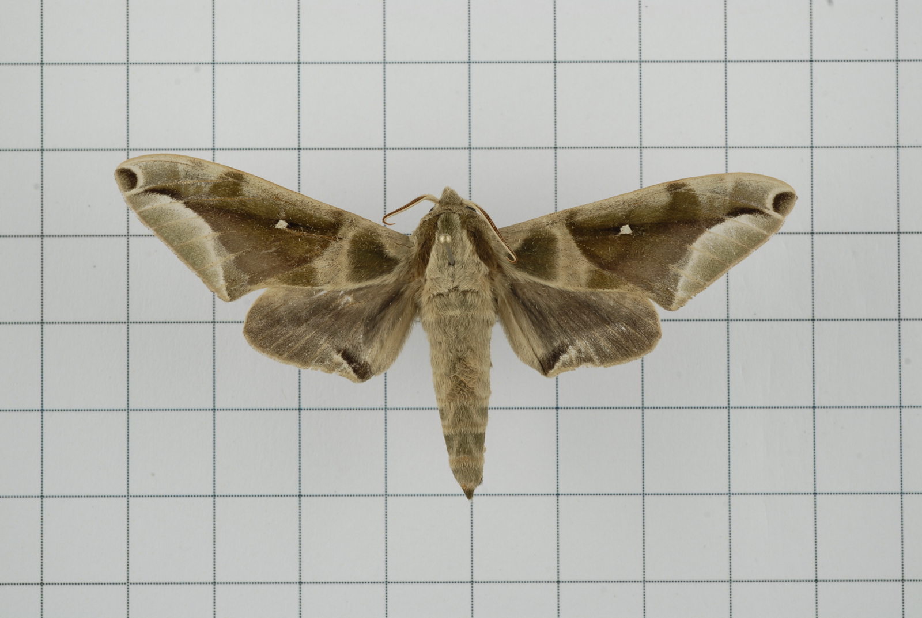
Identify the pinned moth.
Parum colligata
